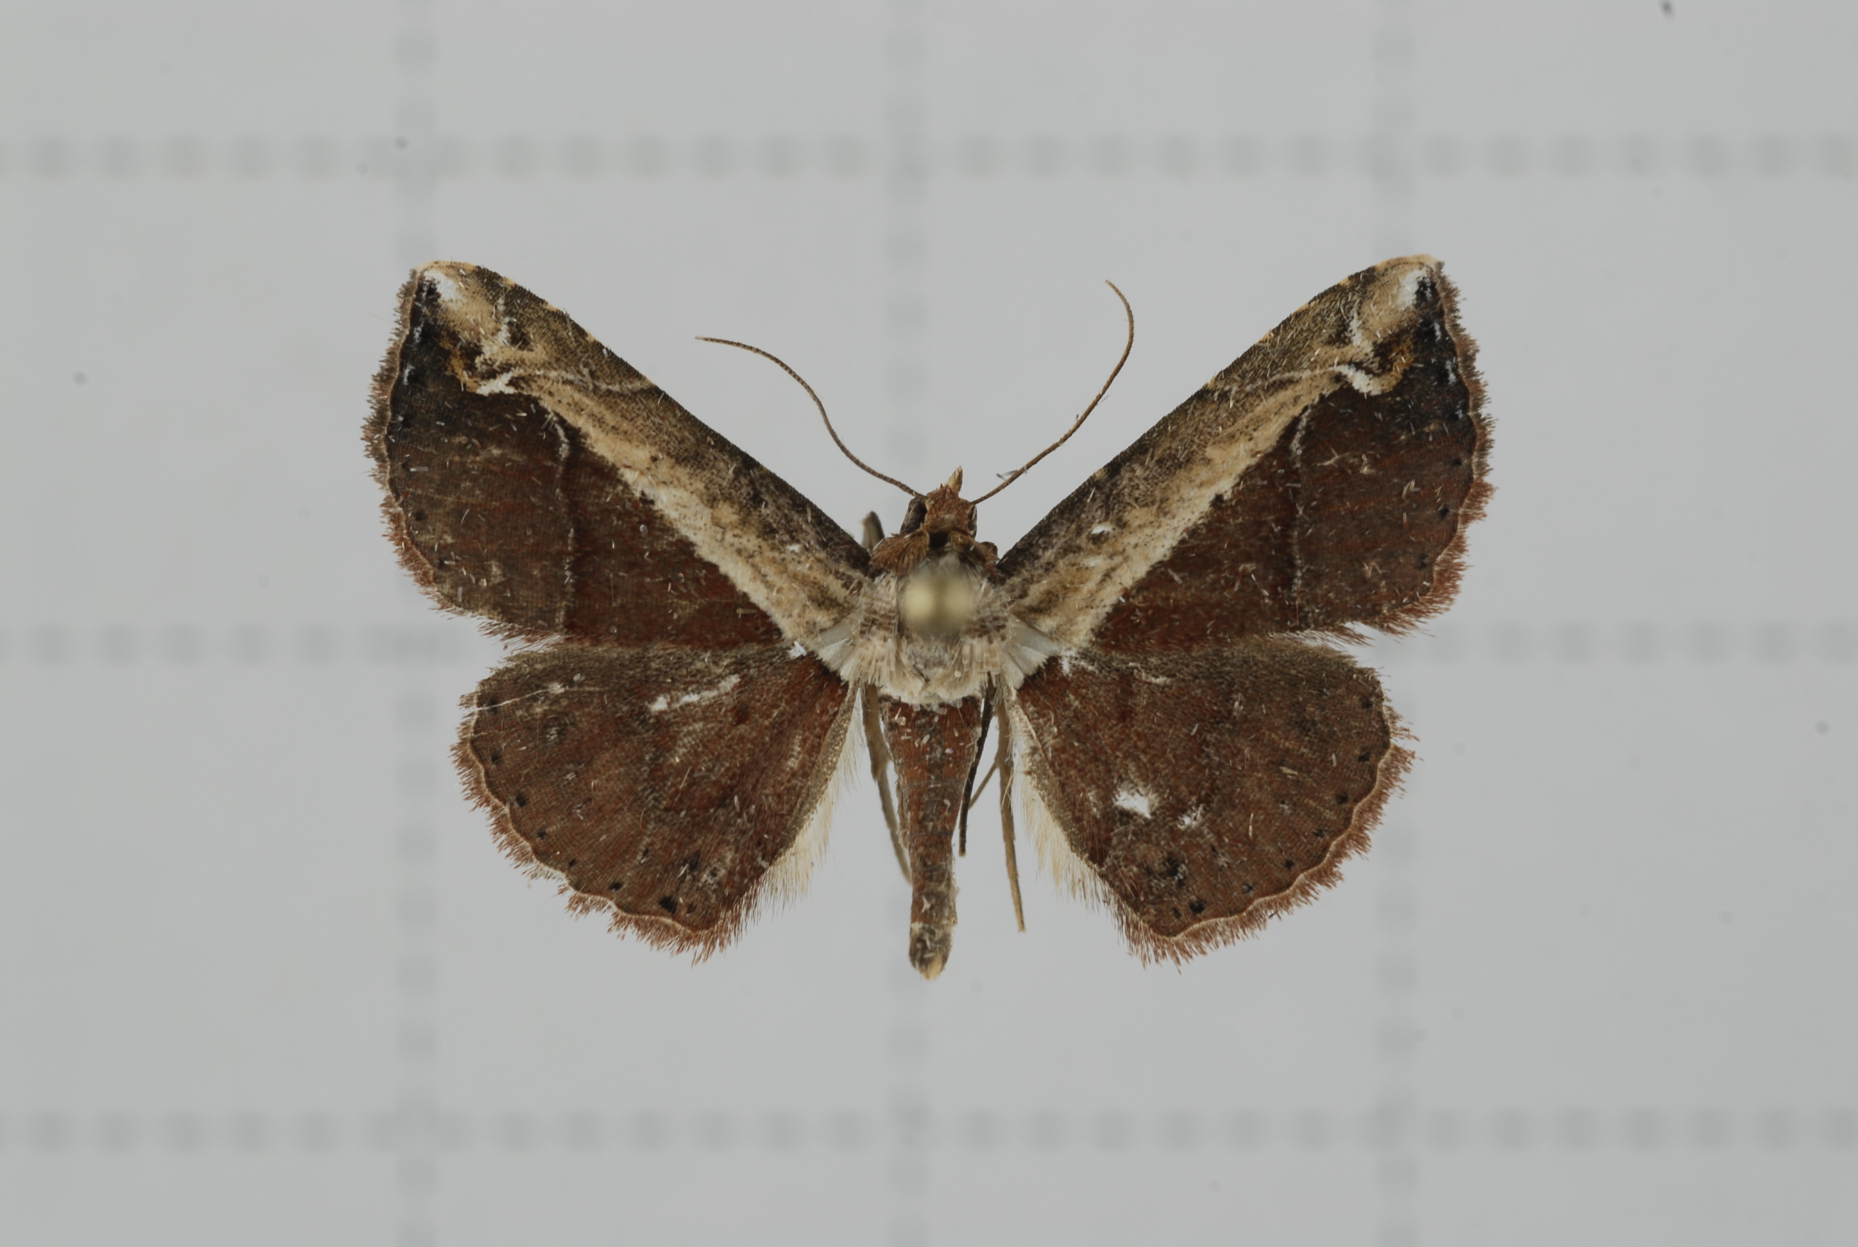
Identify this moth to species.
Zurobata vacillans
